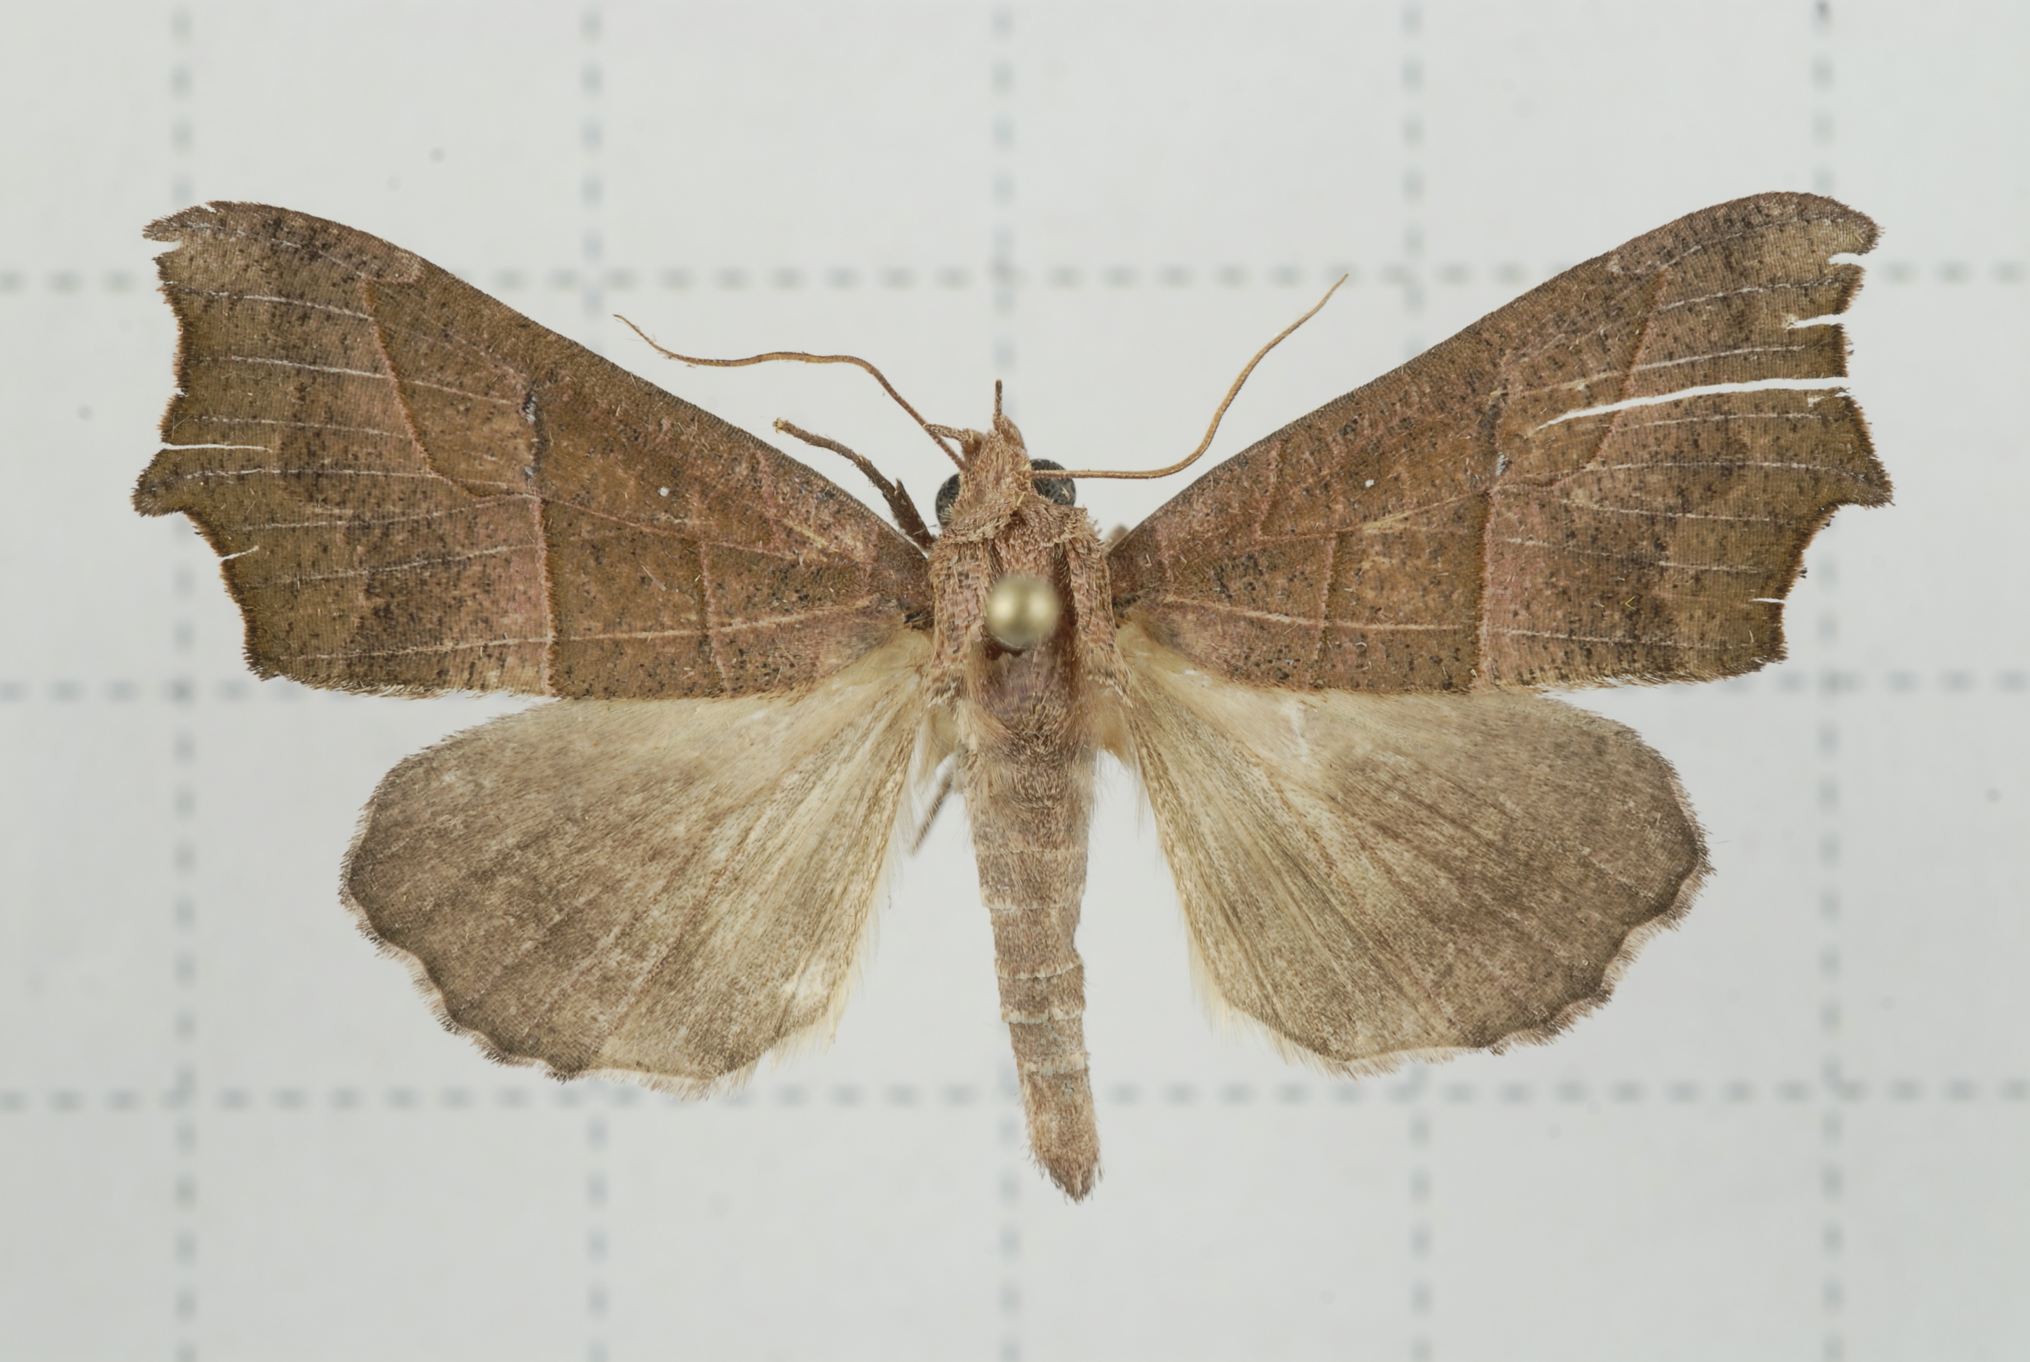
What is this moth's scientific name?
Gonitis mesogona
